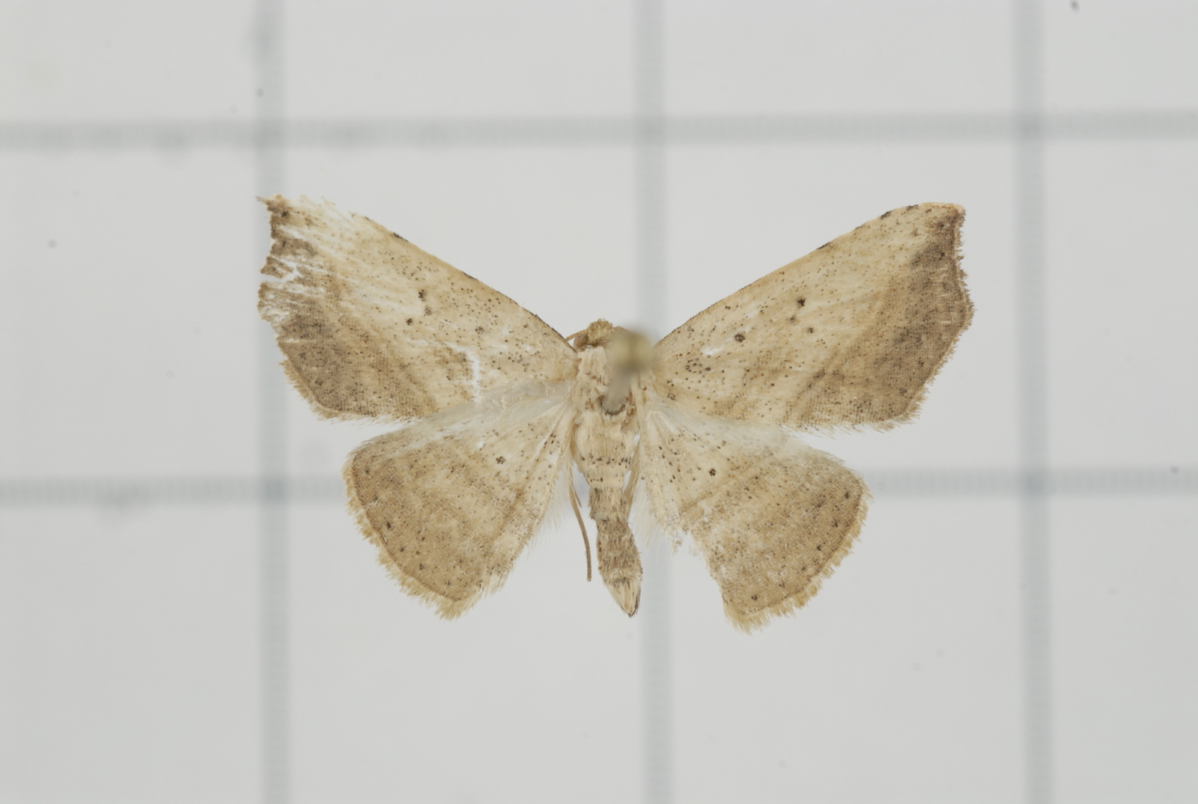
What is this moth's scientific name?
Corgatha atrifalcis
